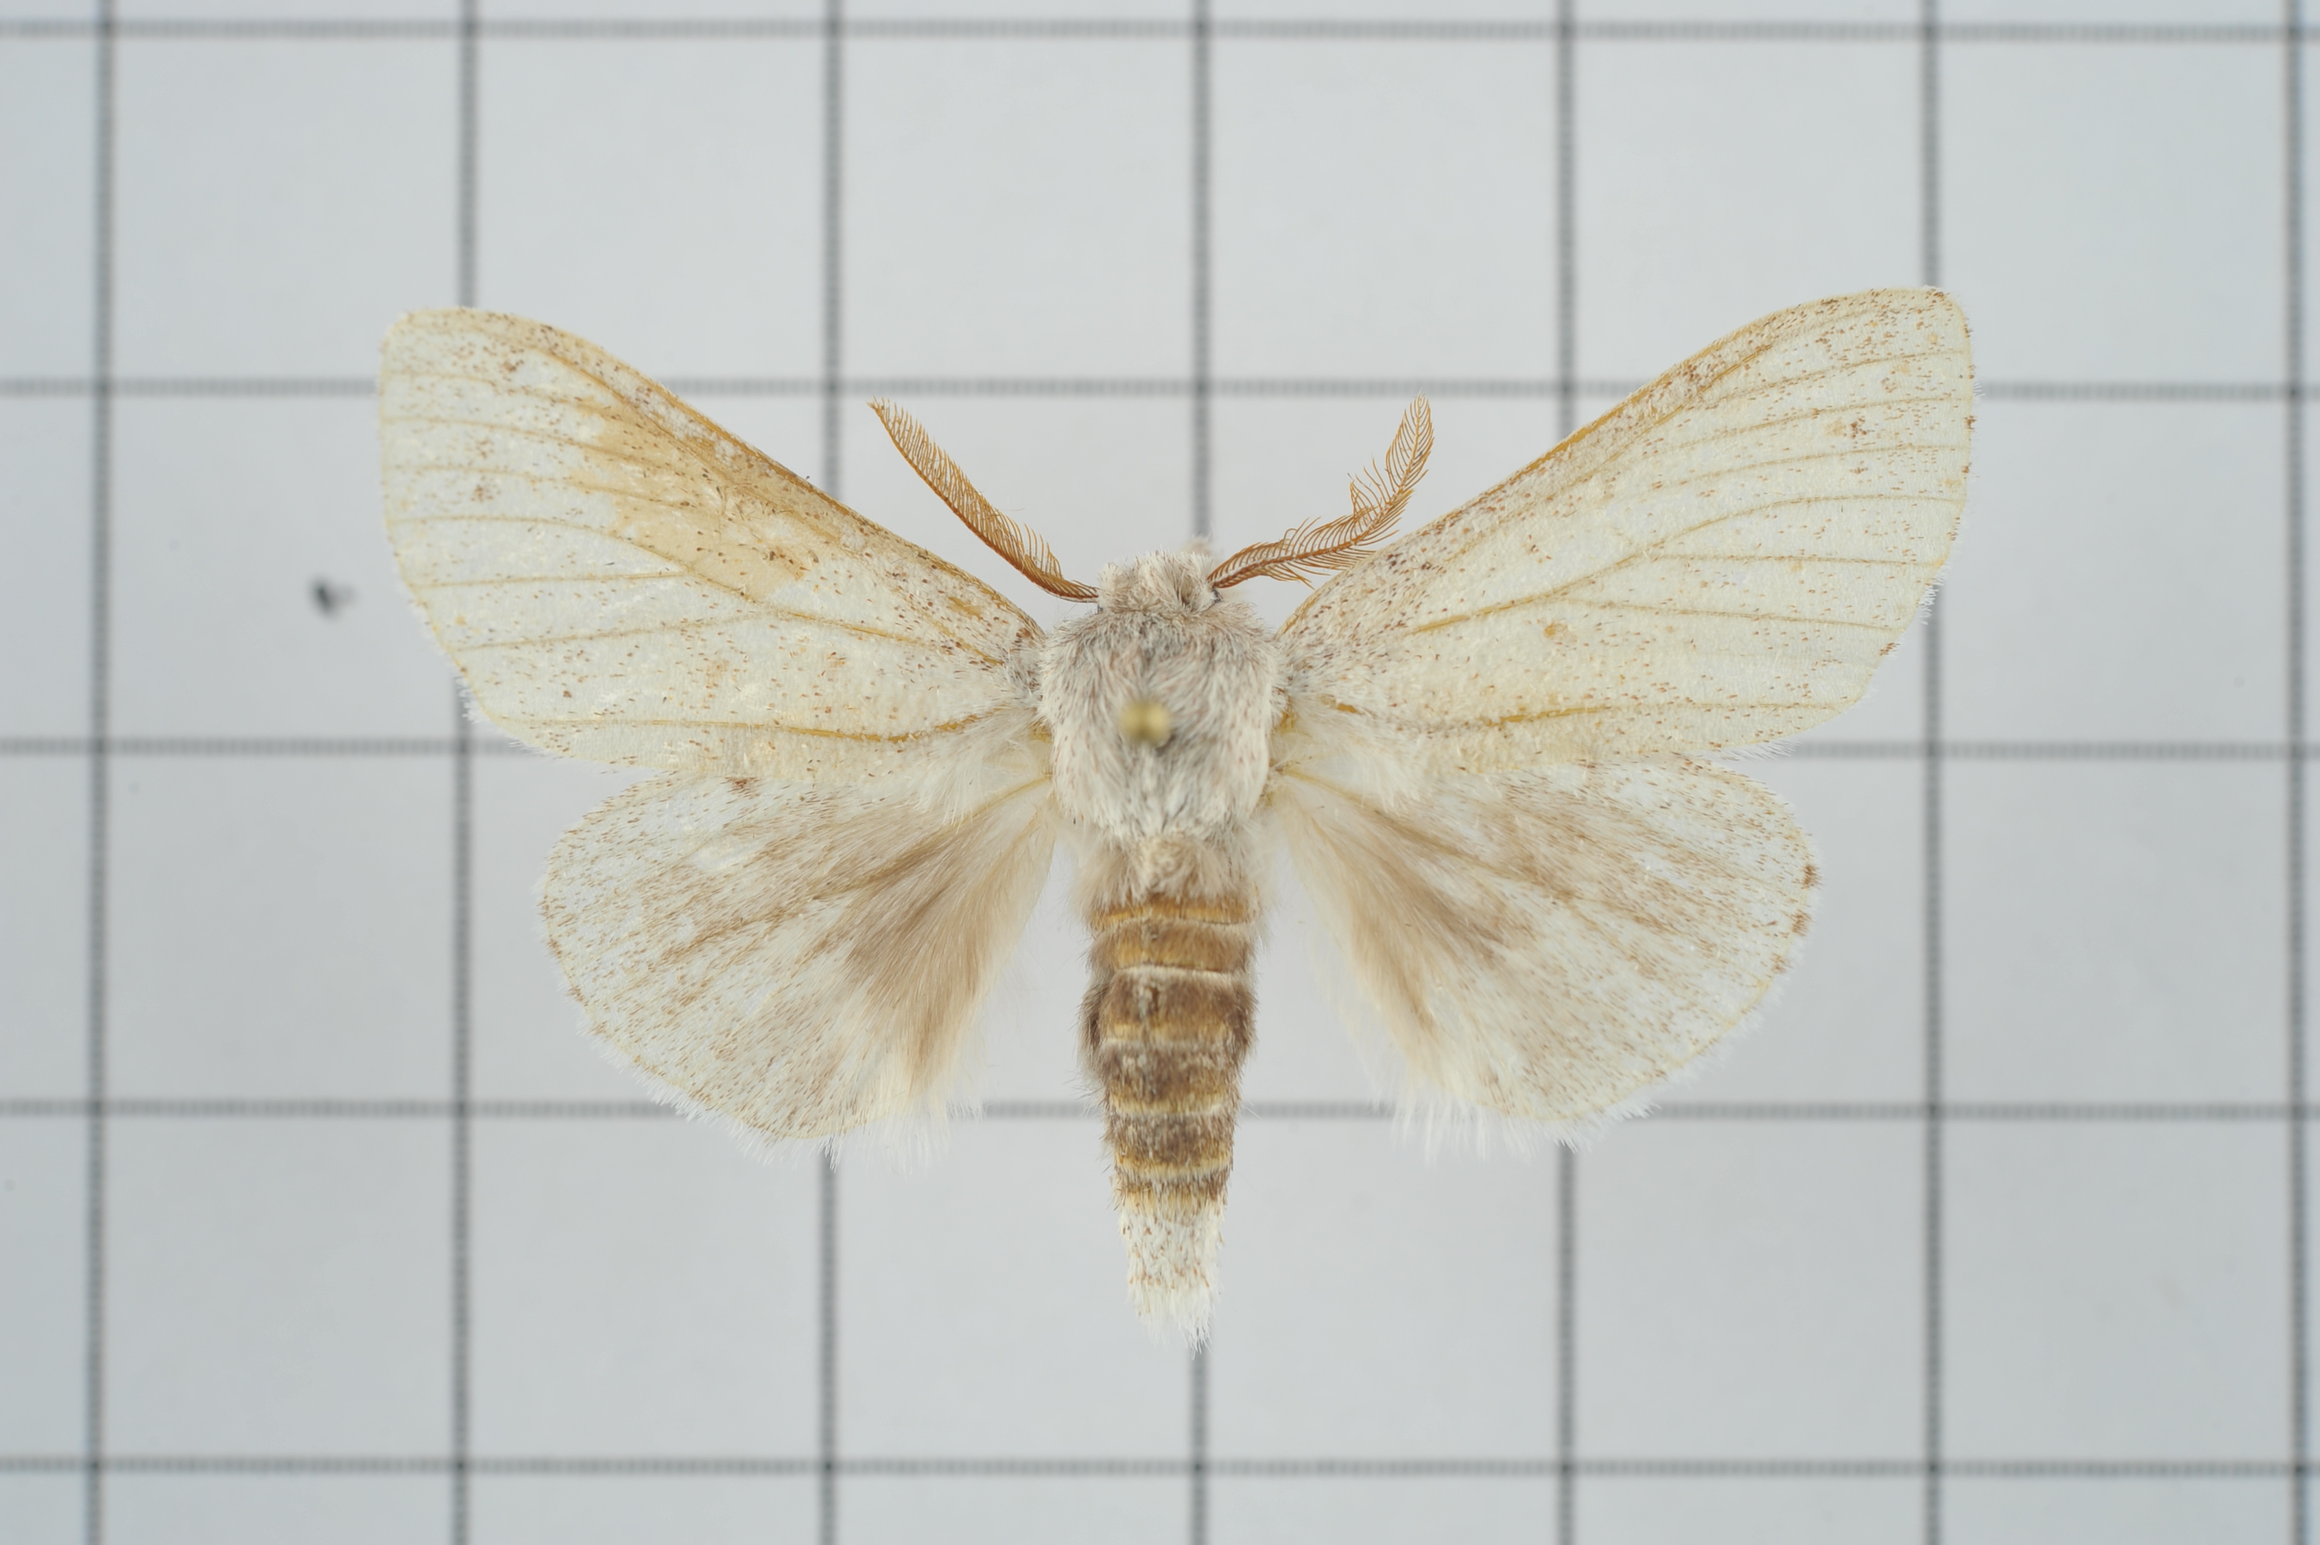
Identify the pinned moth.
Cnethodonta grisescens baibarana
